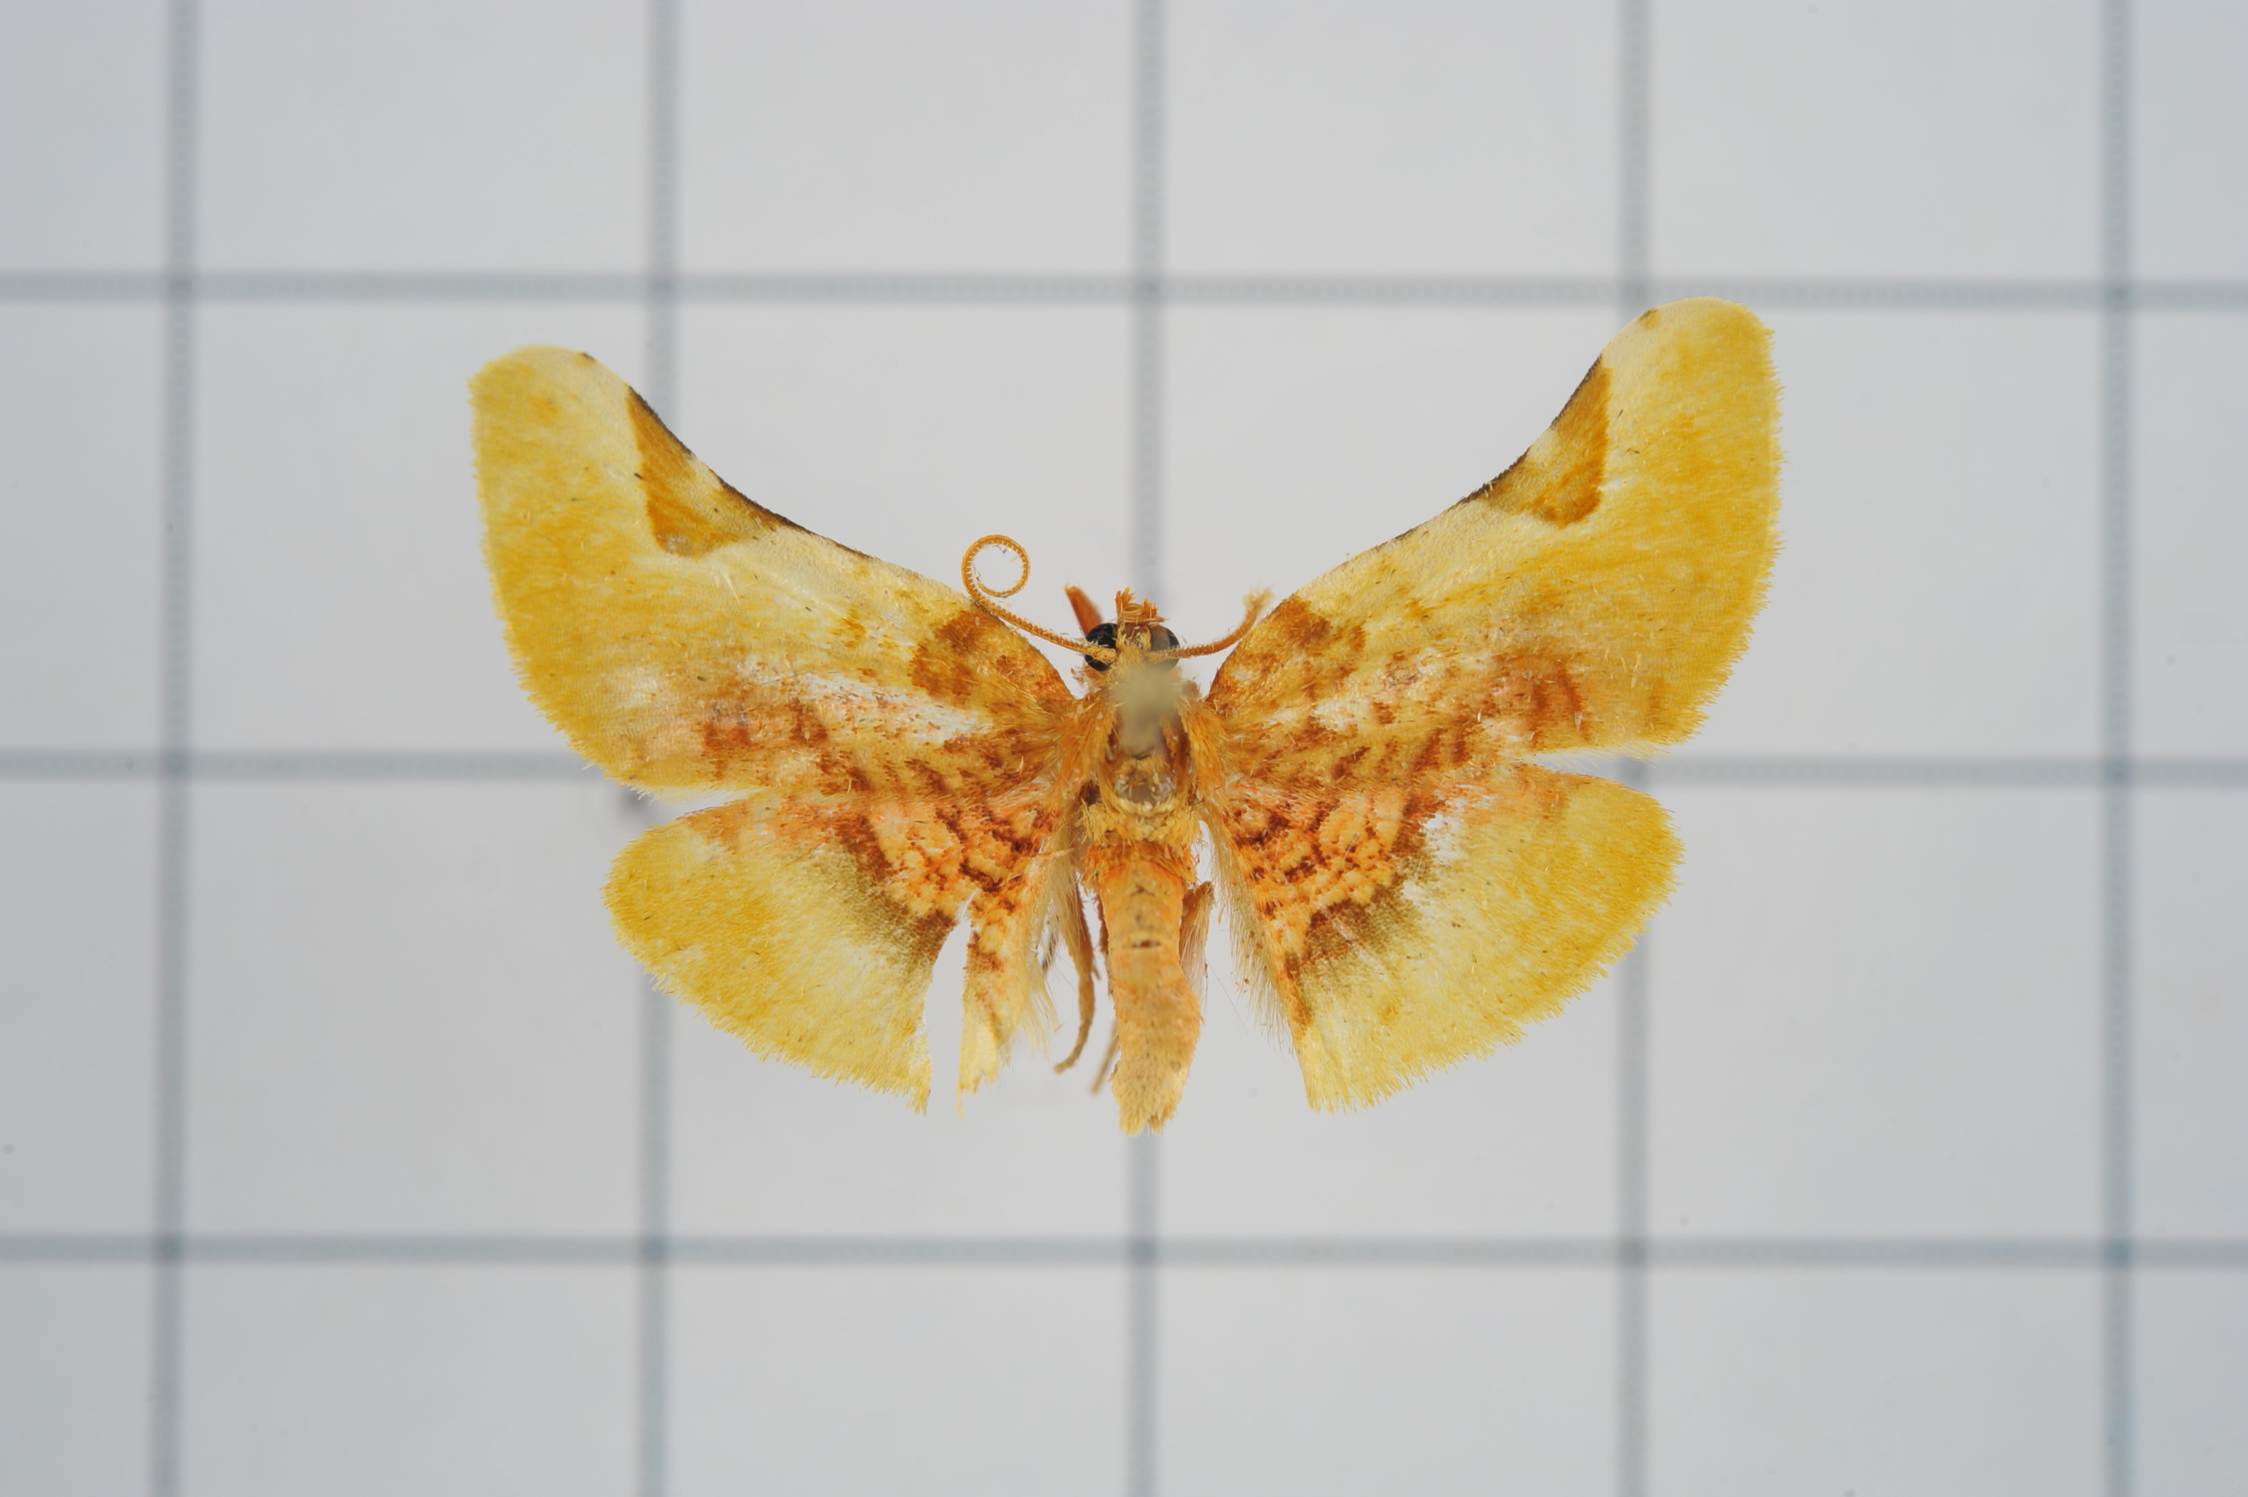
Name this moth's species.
Pyrinioides sinuosus
